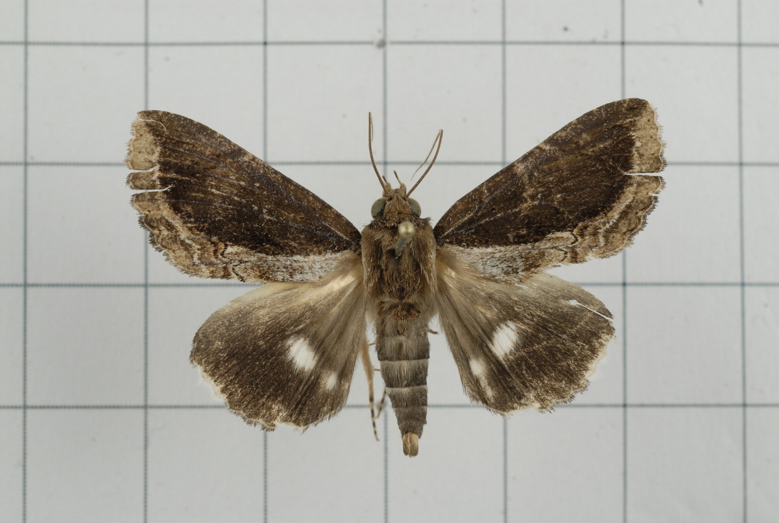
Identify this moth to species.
Ercheia cyllaria
